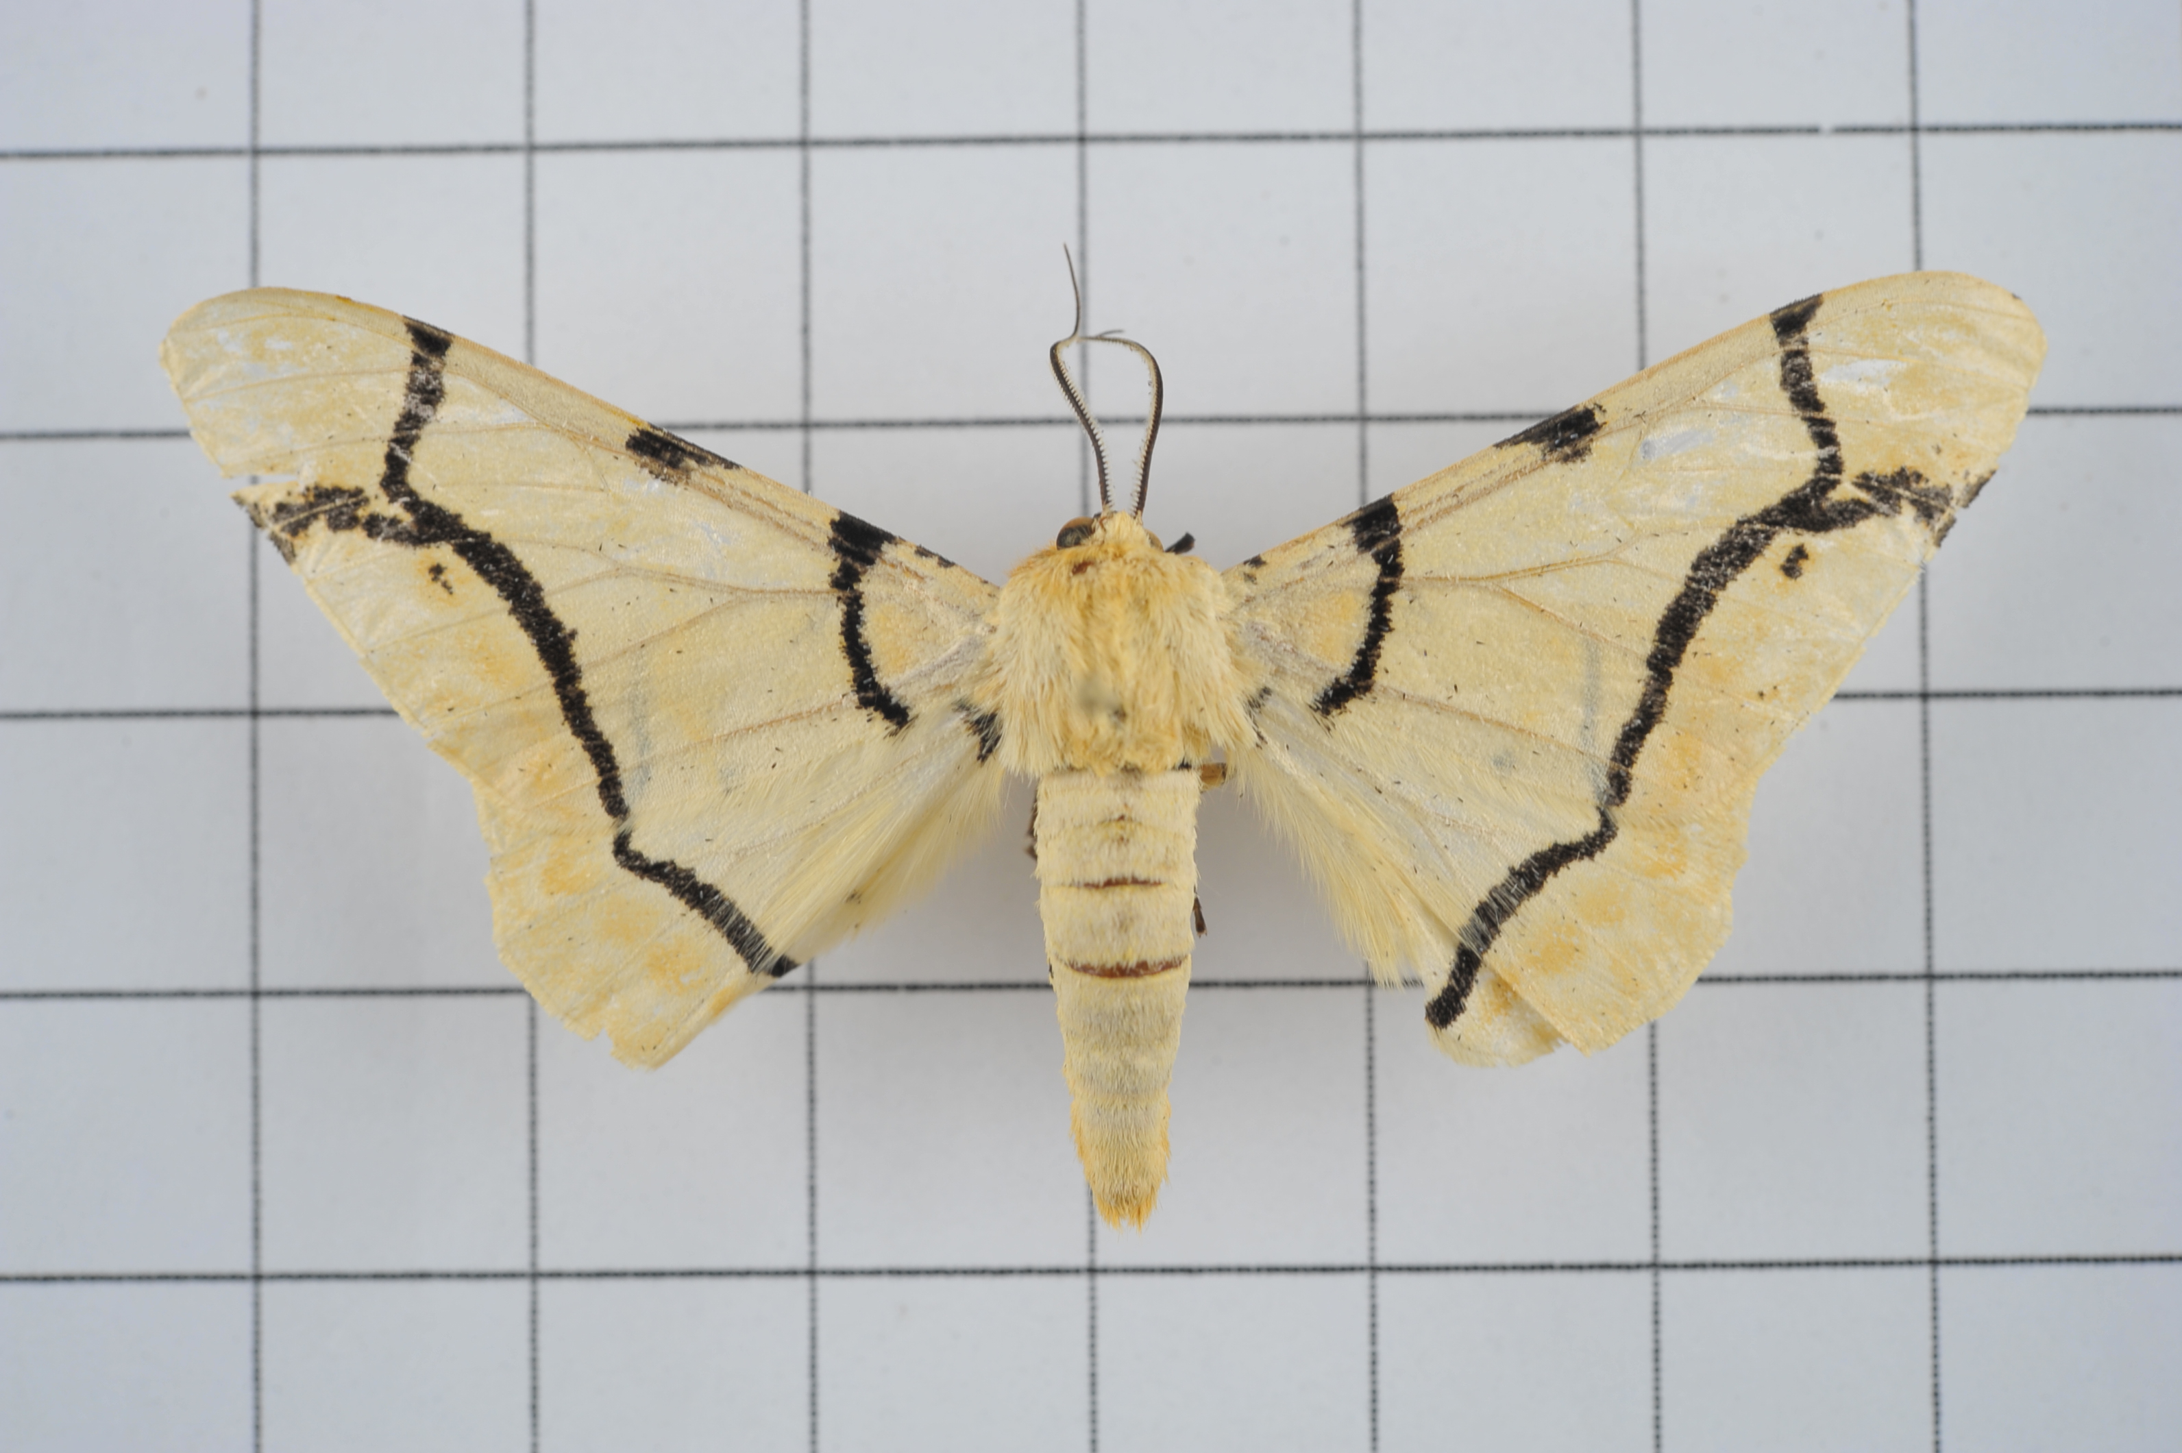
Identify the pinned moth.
Biston perclara
